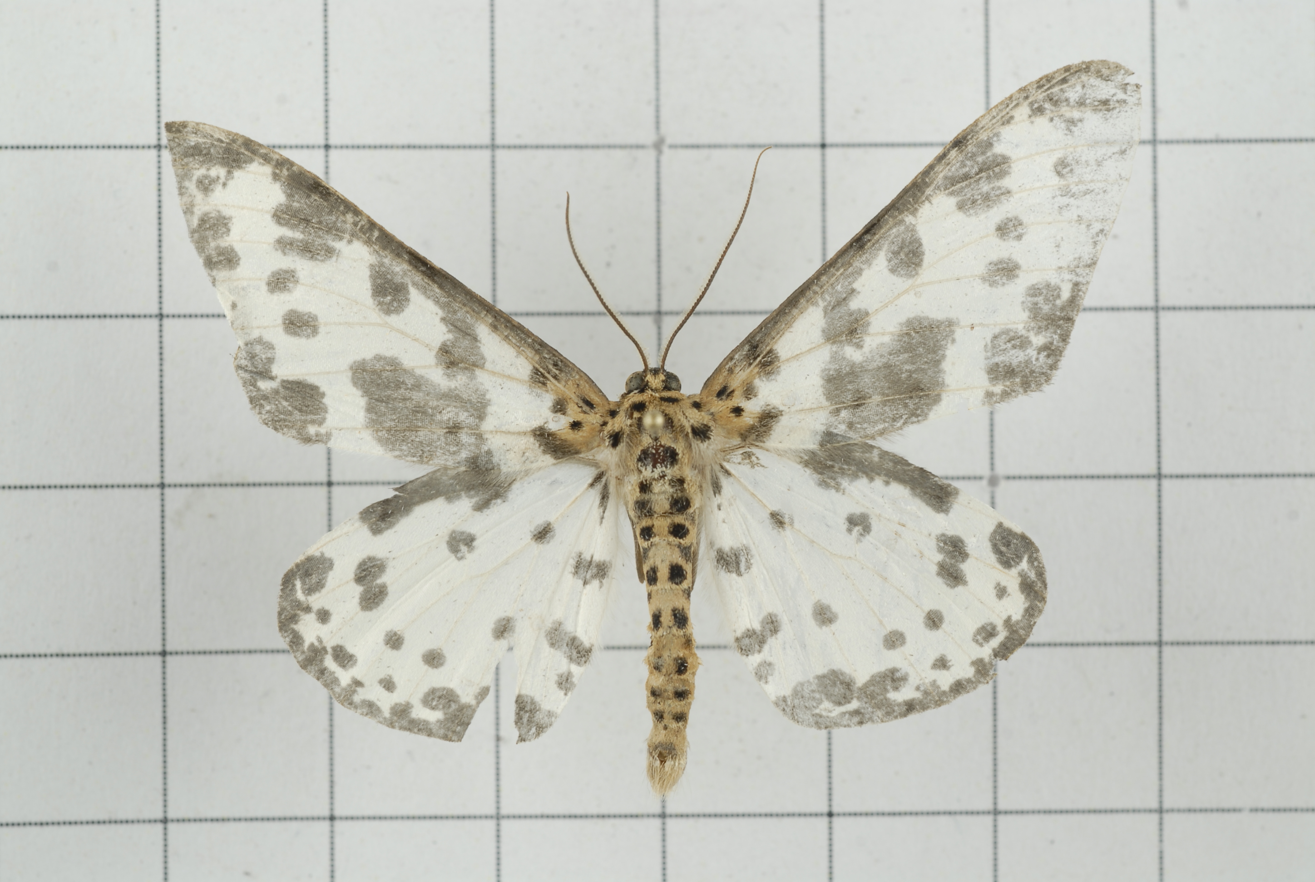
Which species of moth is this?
Percnia longitermen
